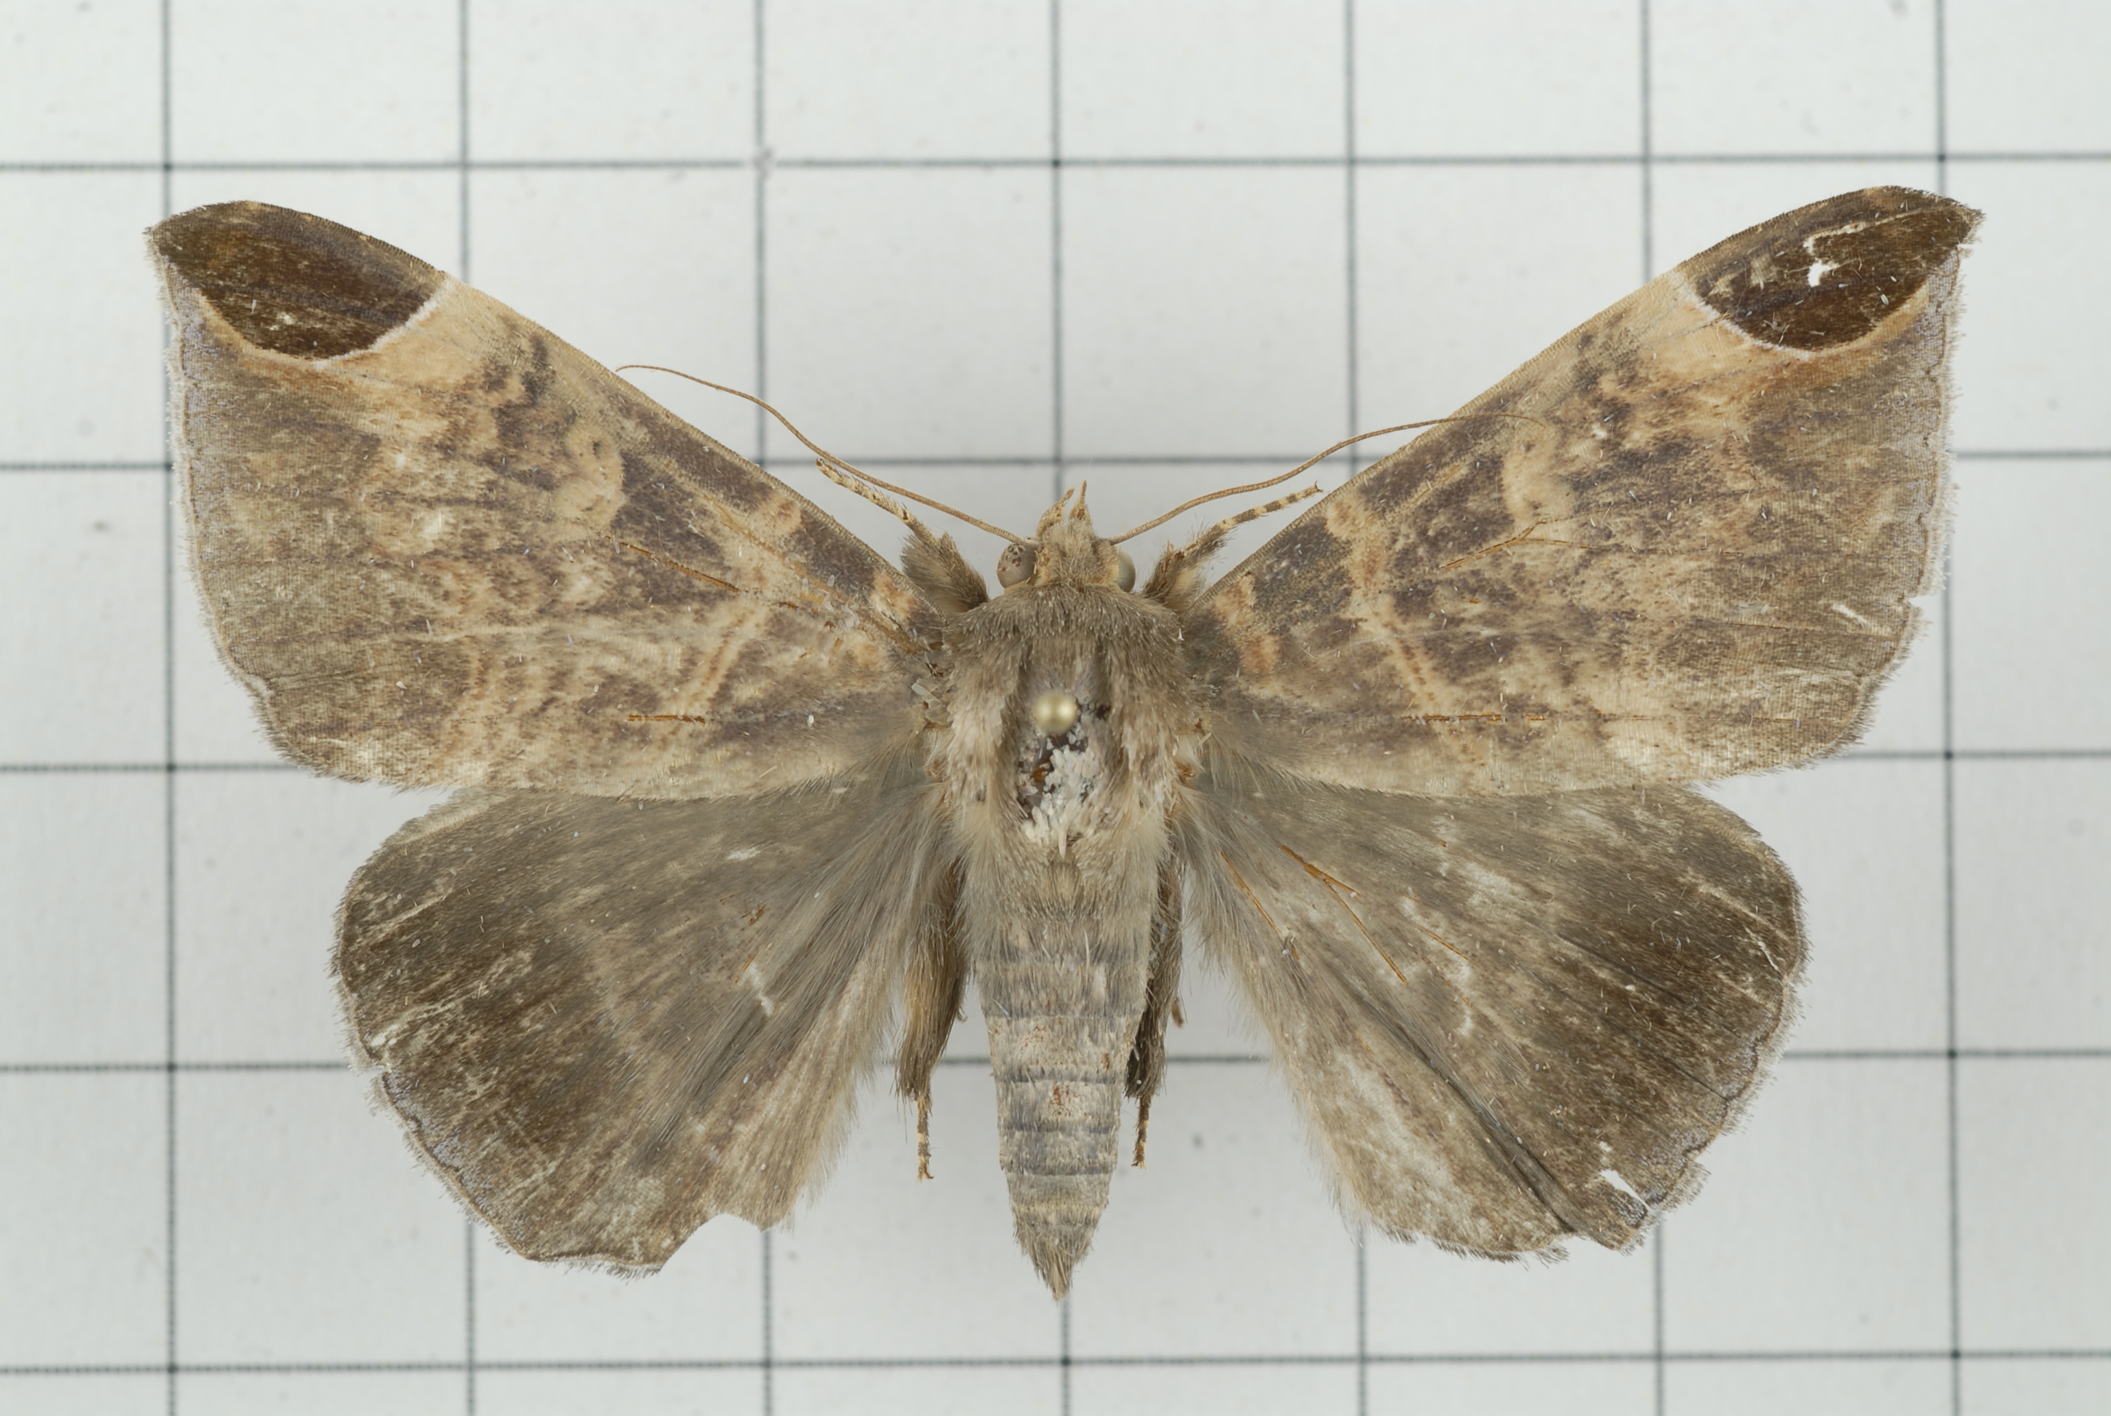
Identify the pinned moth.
Pindara illibata
